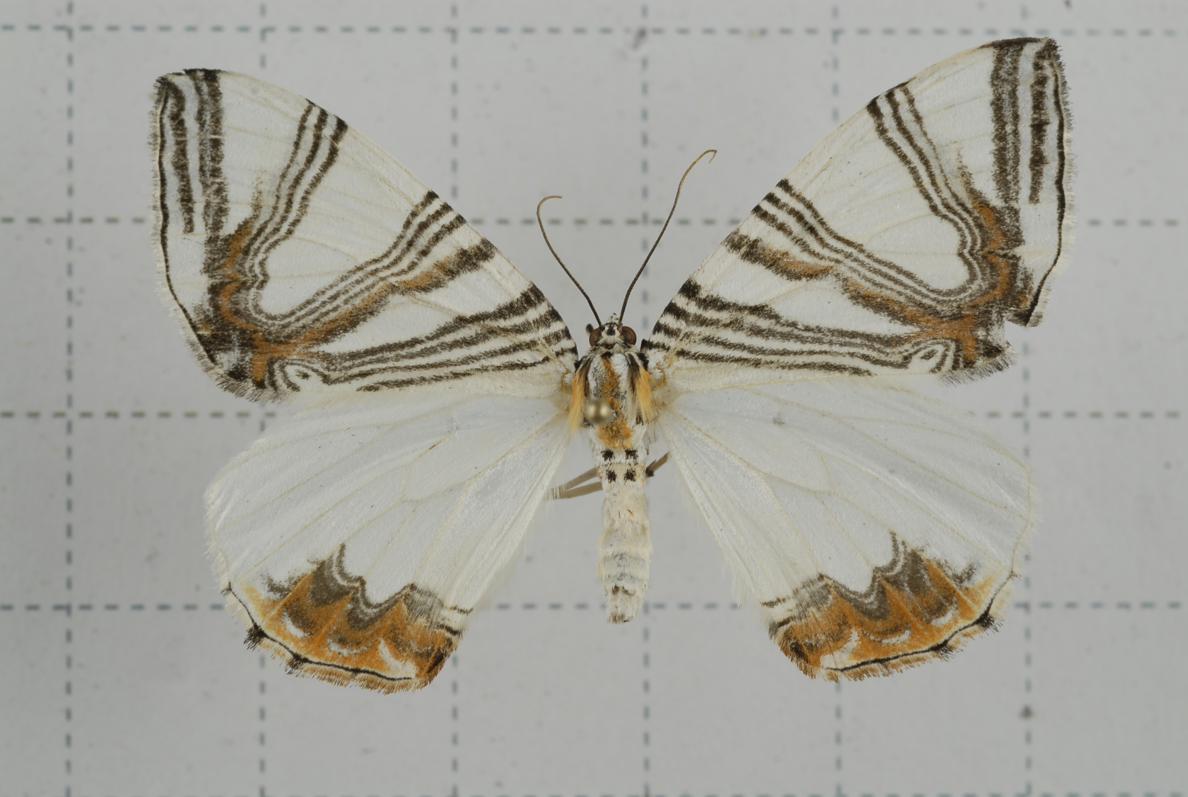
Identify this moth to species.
Callabraxas convexa
